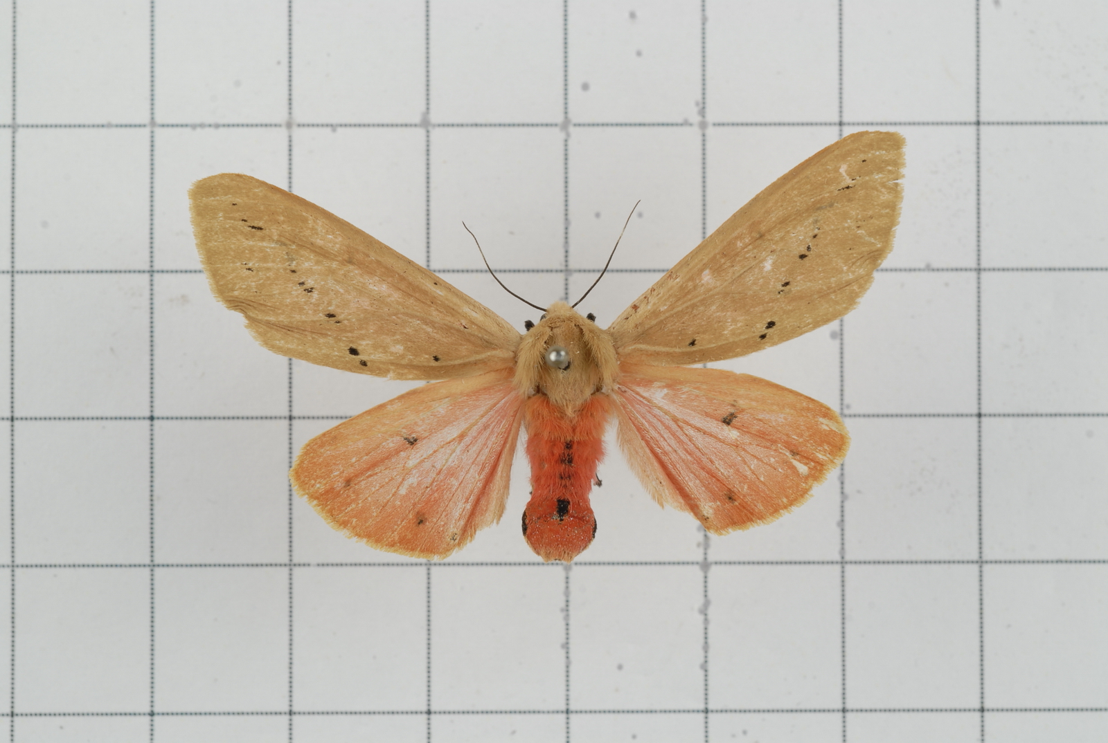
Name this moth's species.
Spilarctia wilemani
